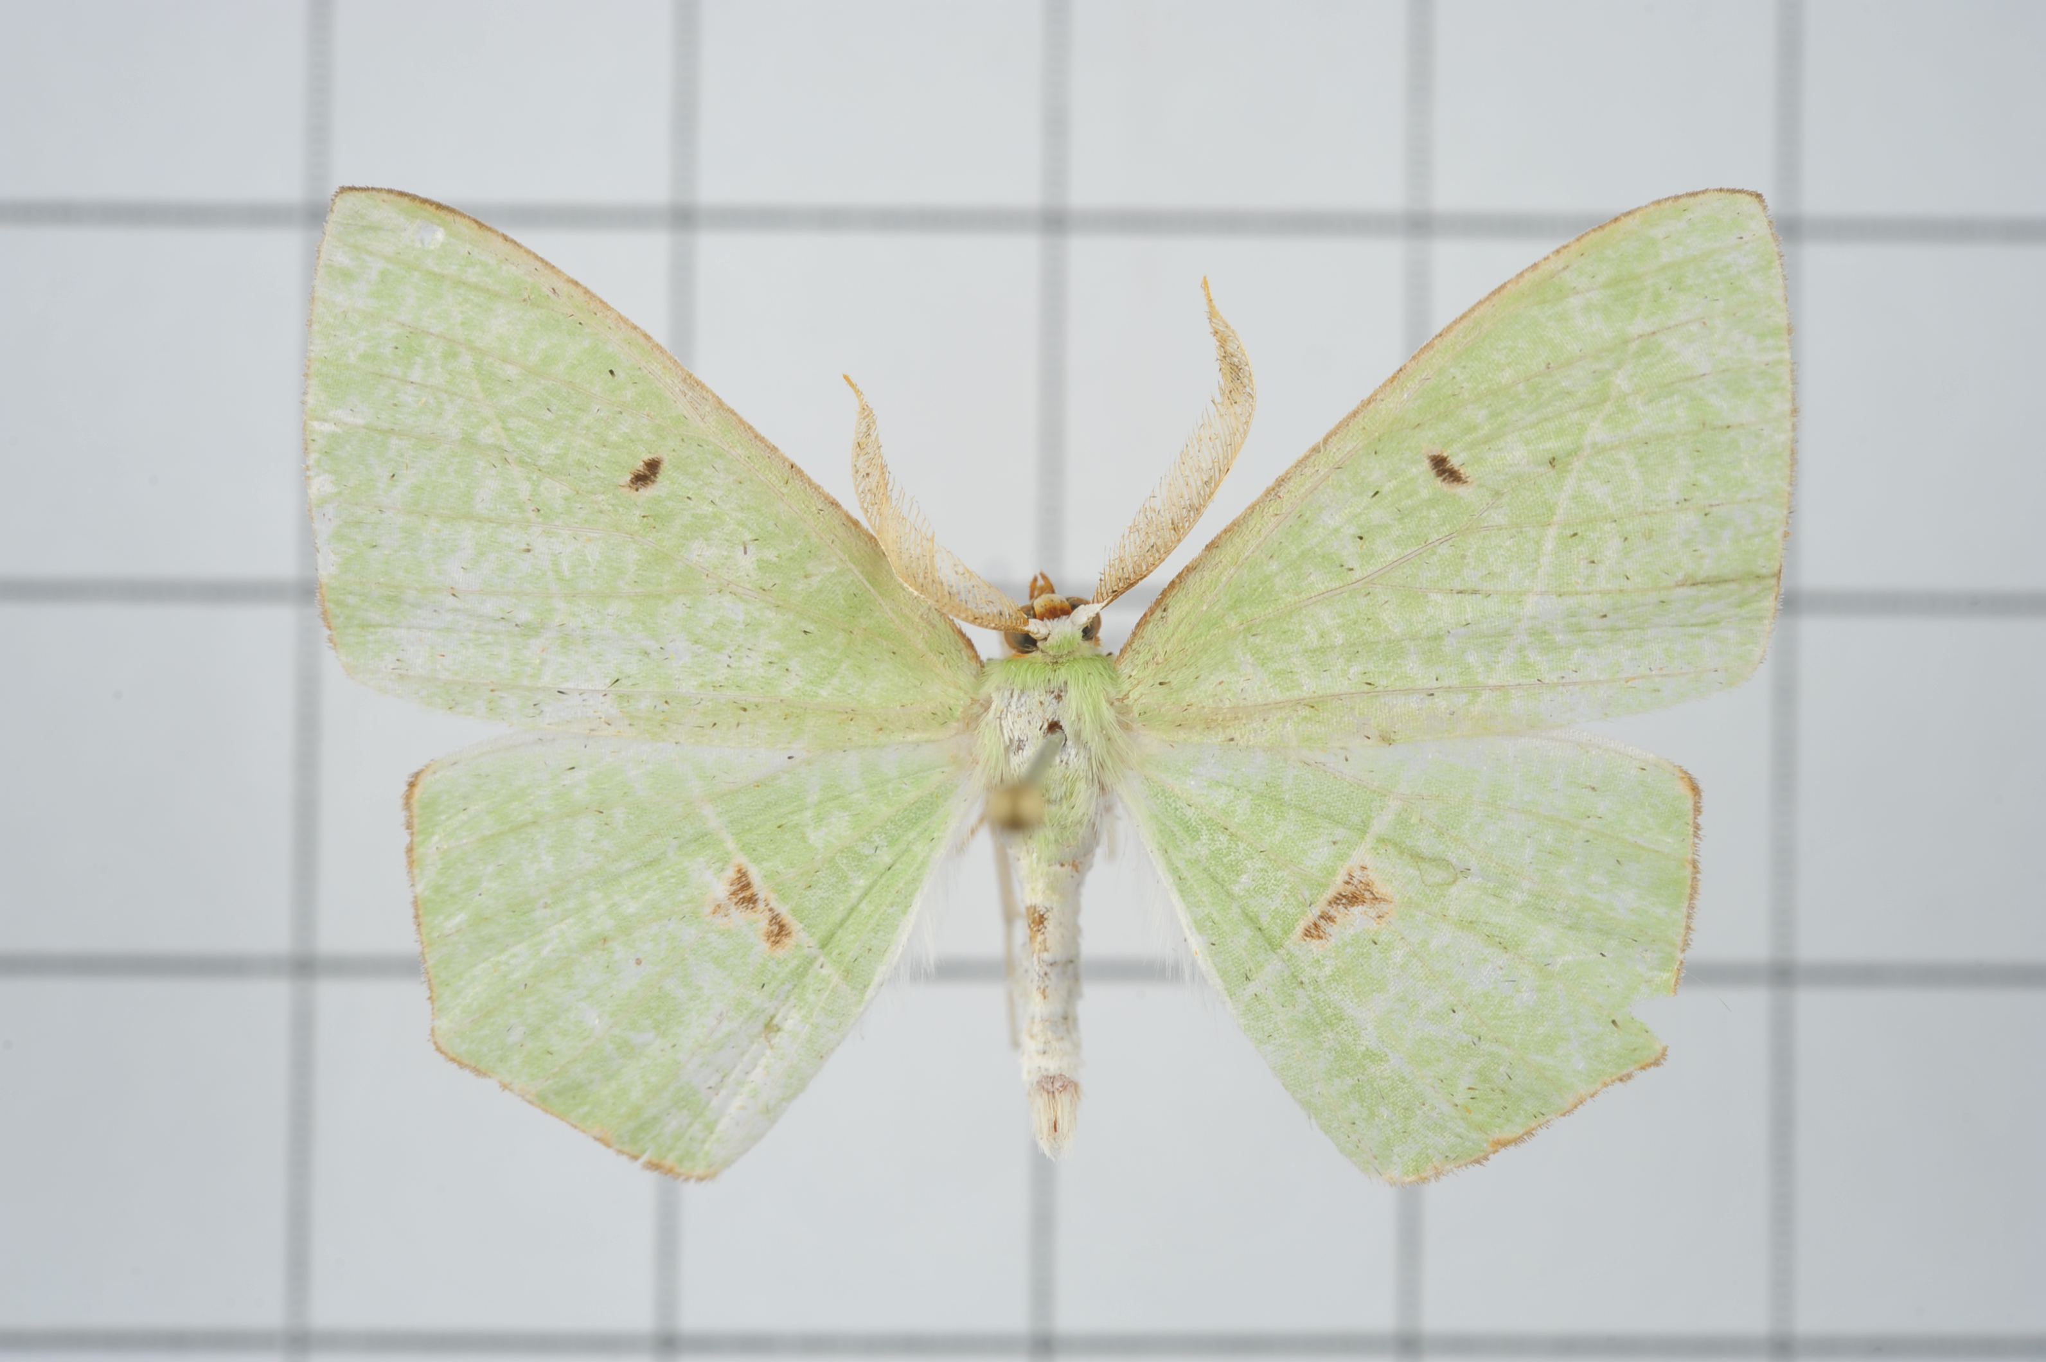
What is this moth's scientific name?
Tanaoctenia haliaria
